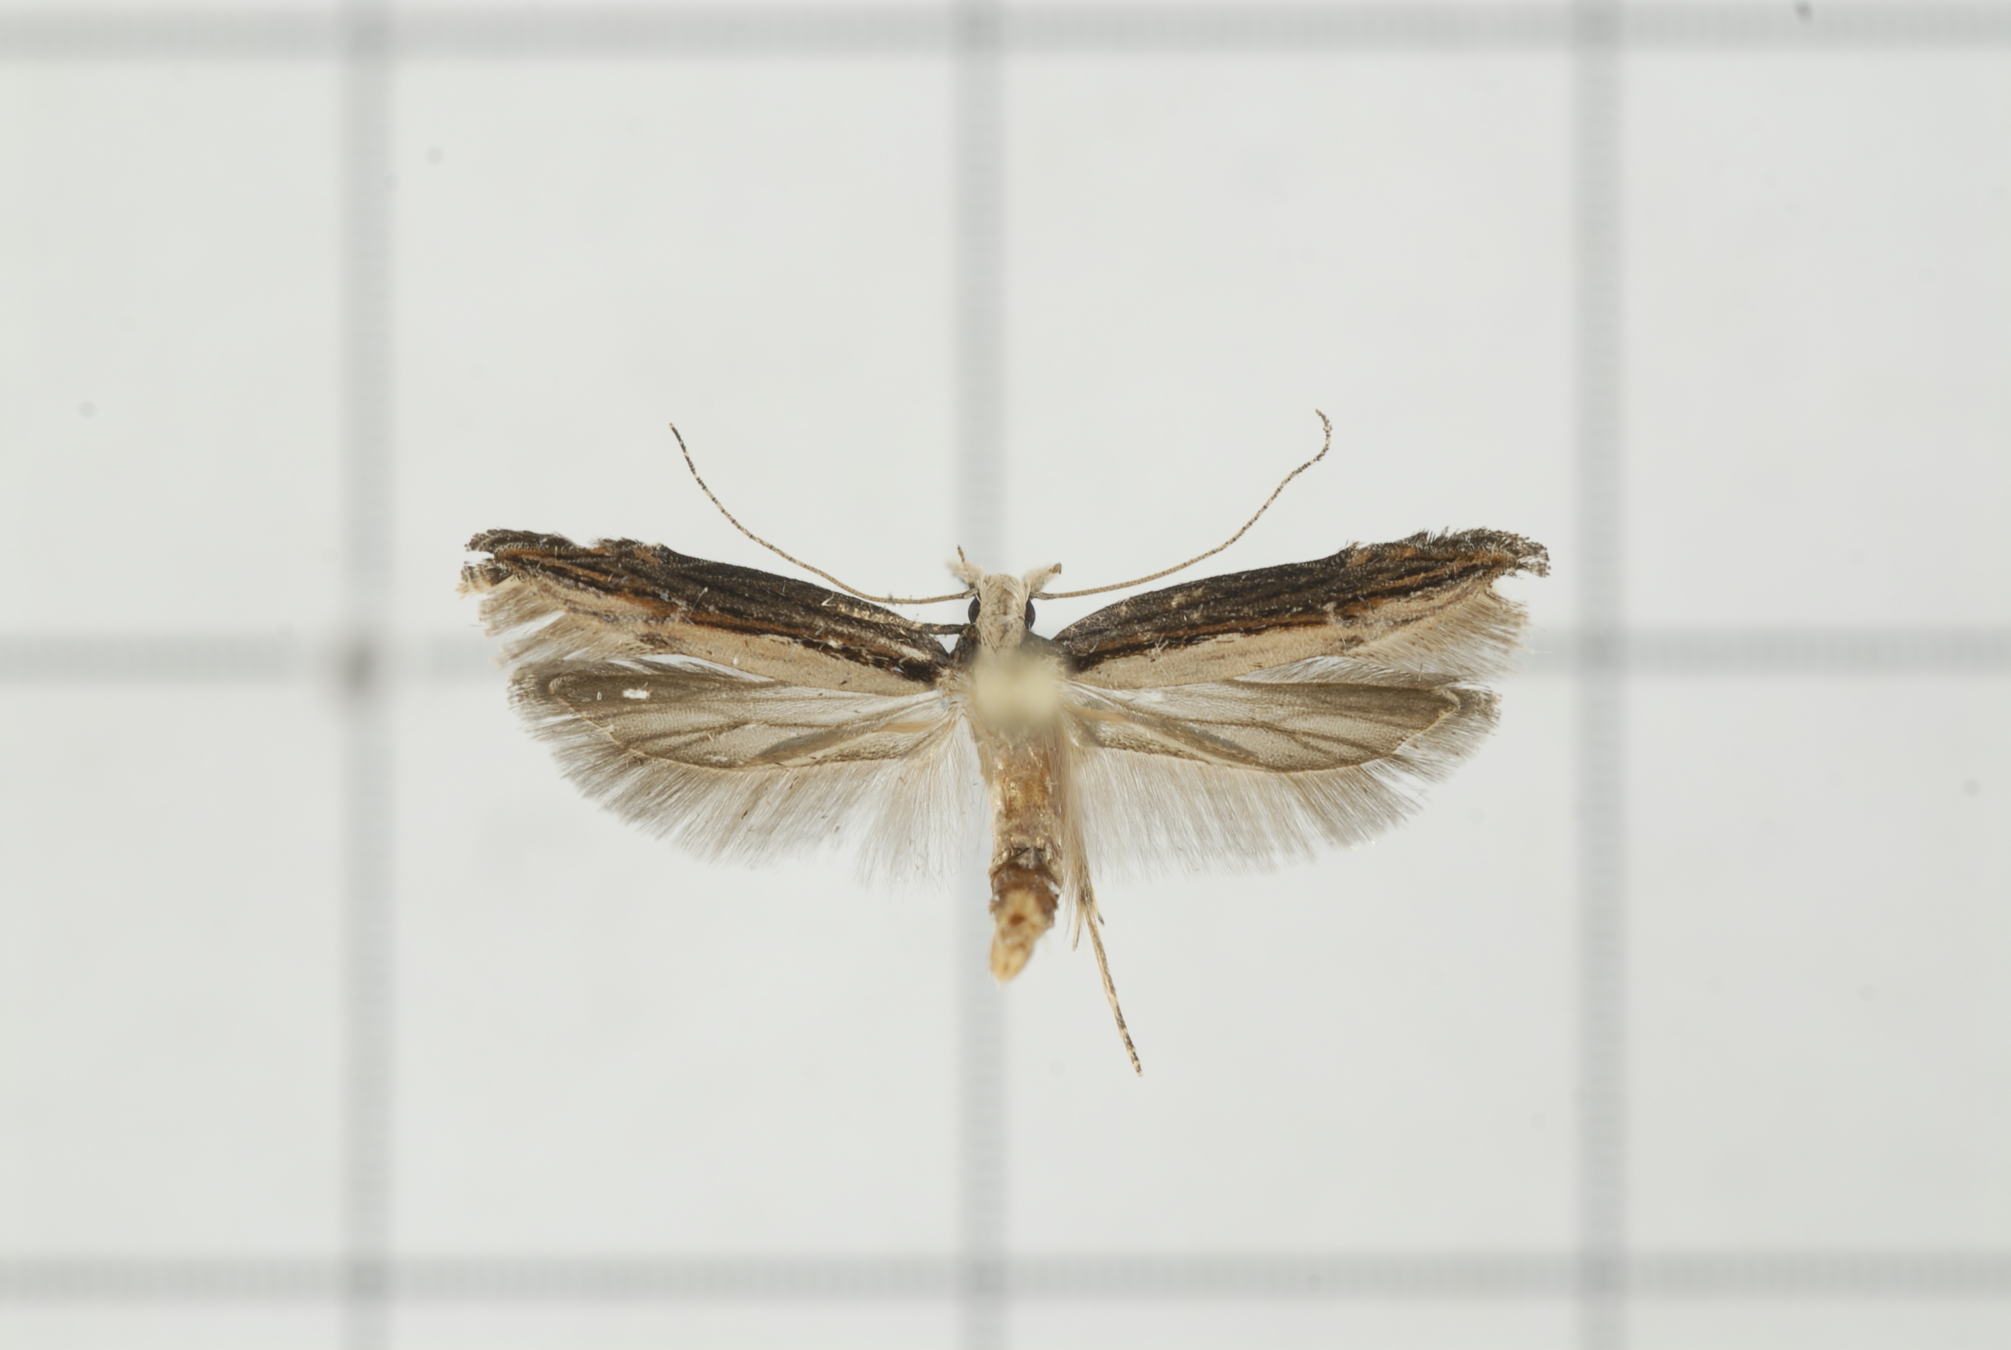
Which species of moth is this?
Hypatima spathota
